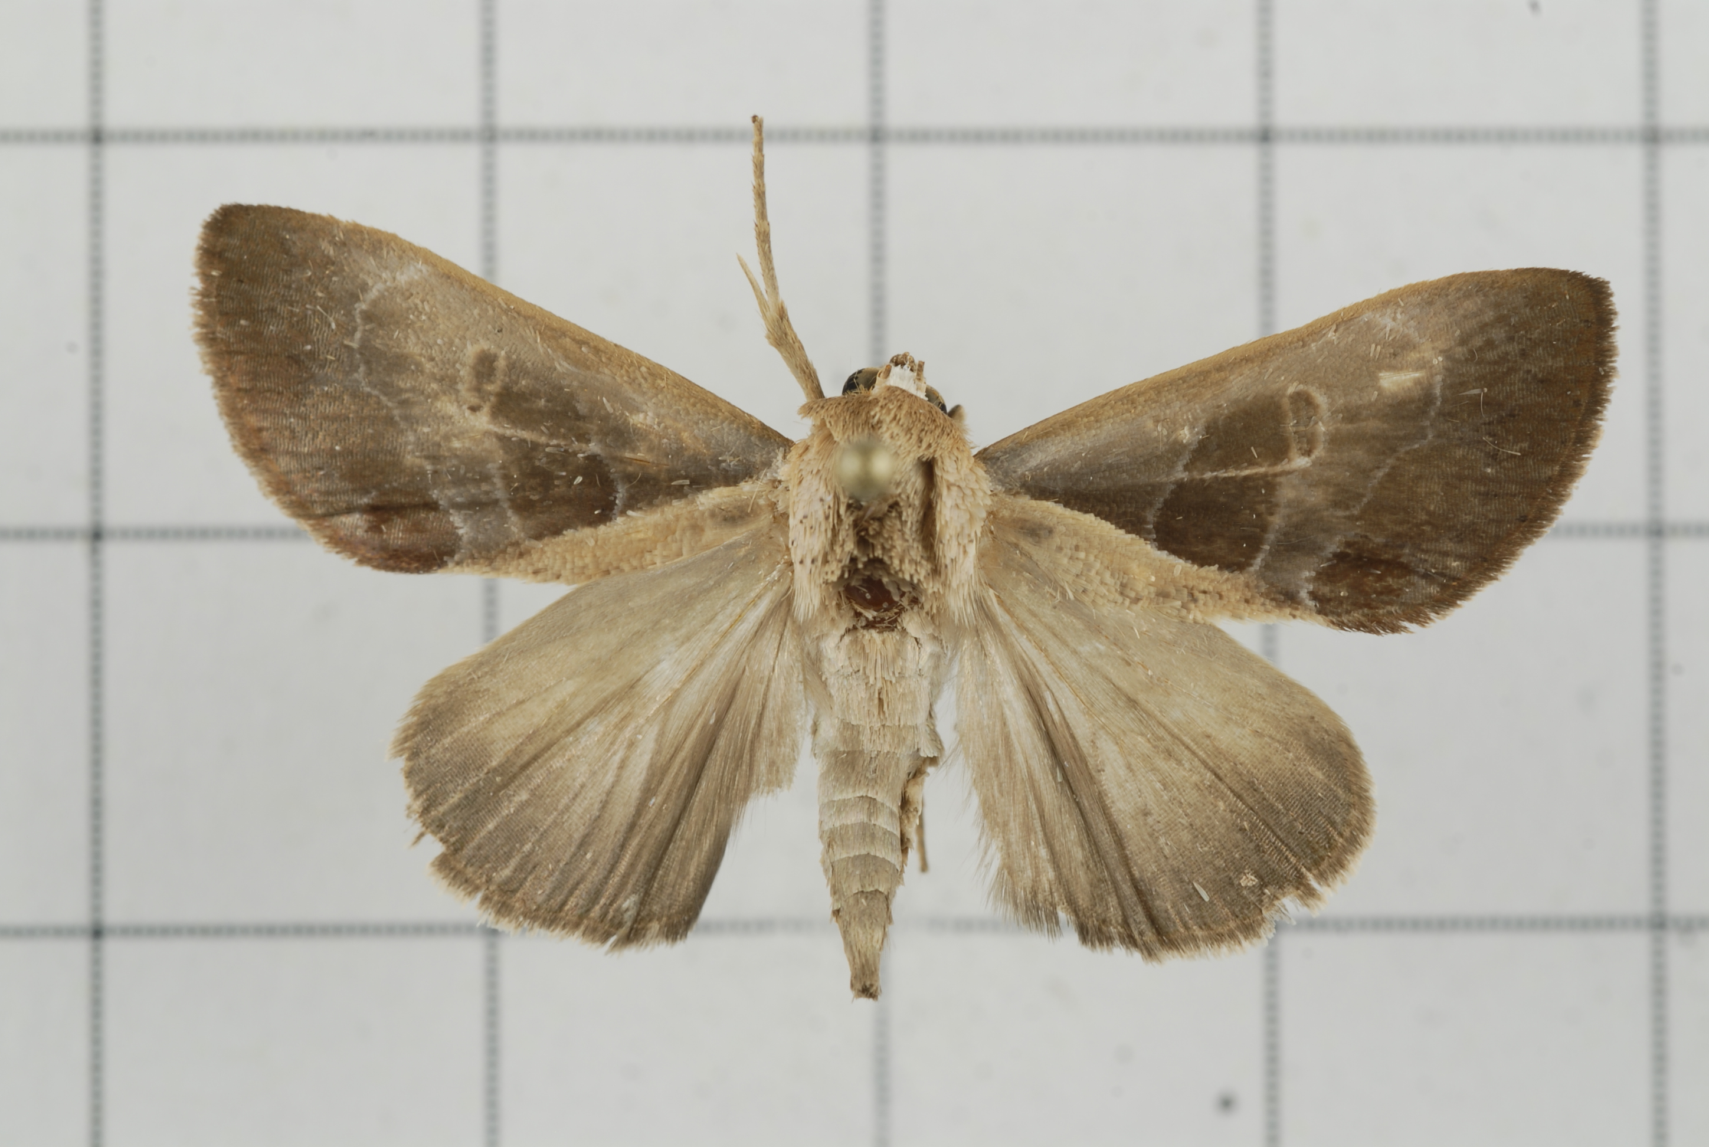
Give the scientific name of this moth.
Westermannia elliptica elliptica
